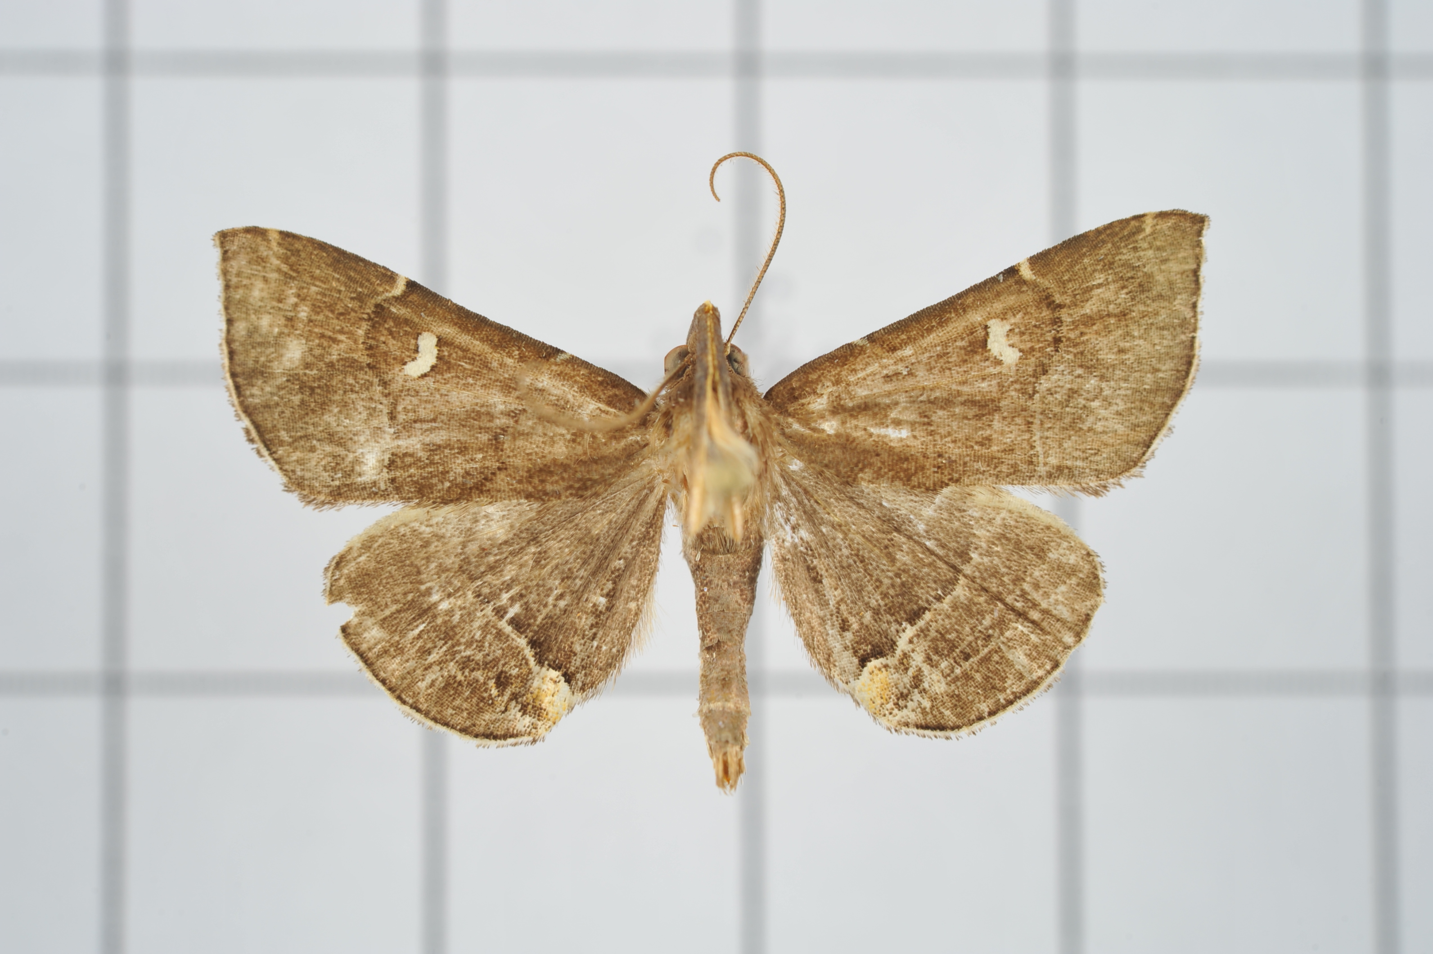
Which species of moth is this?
Cidariplura shanmeii
